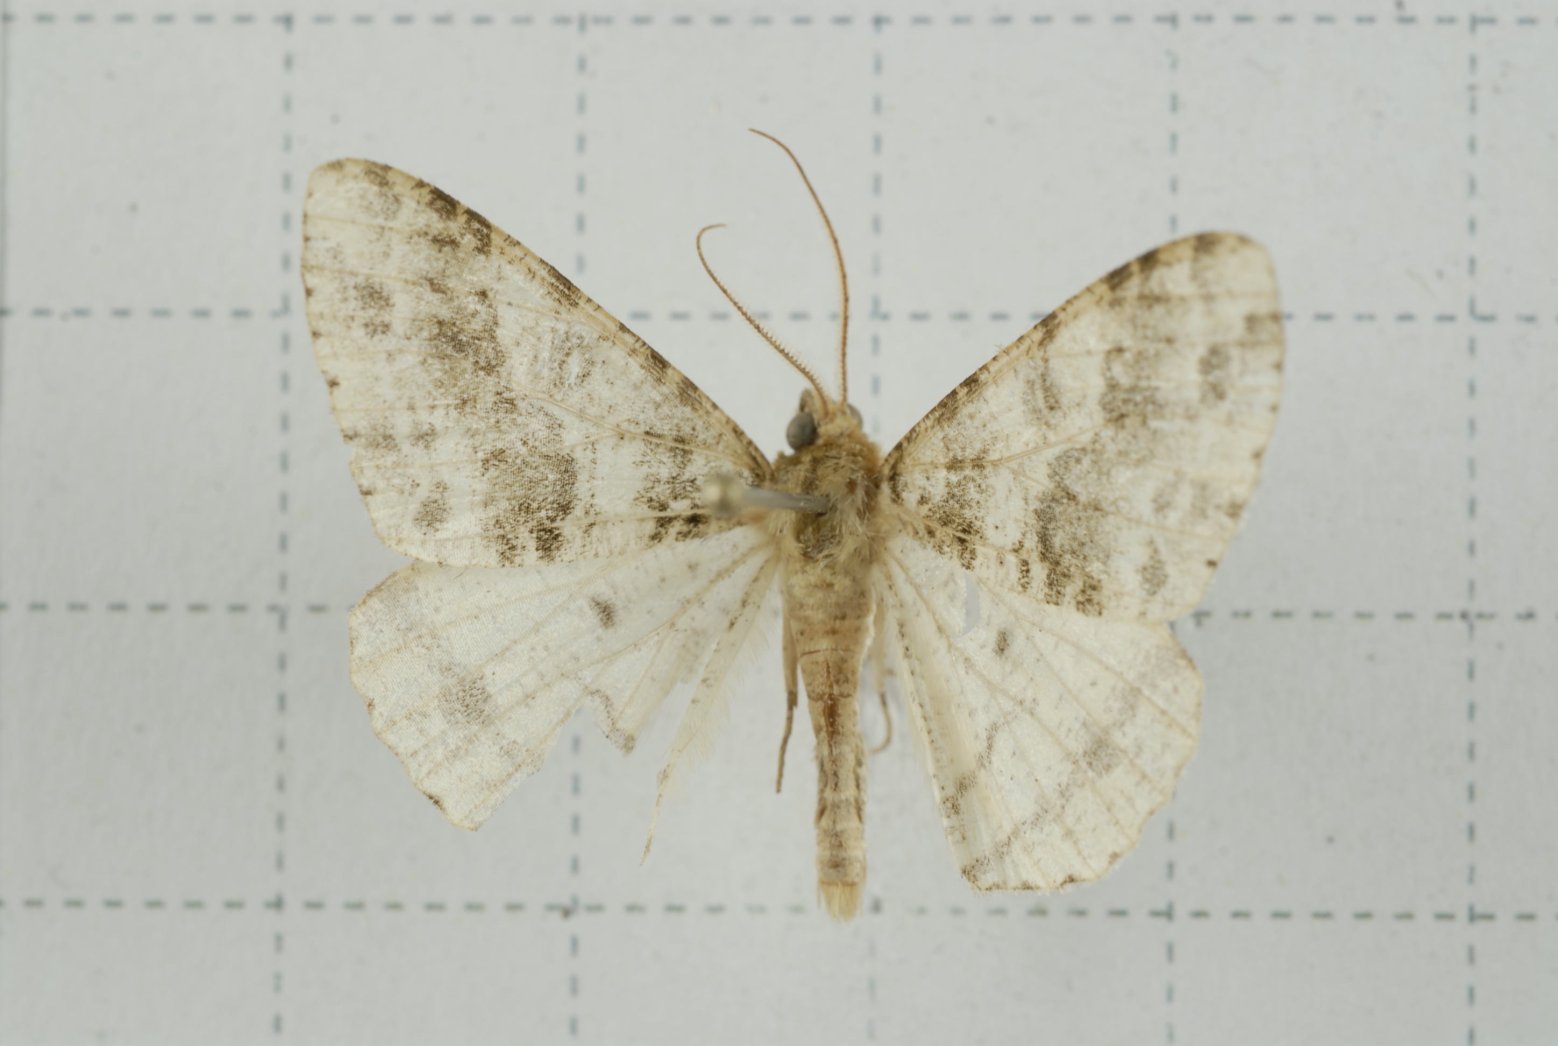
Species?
Arichanna marginata
